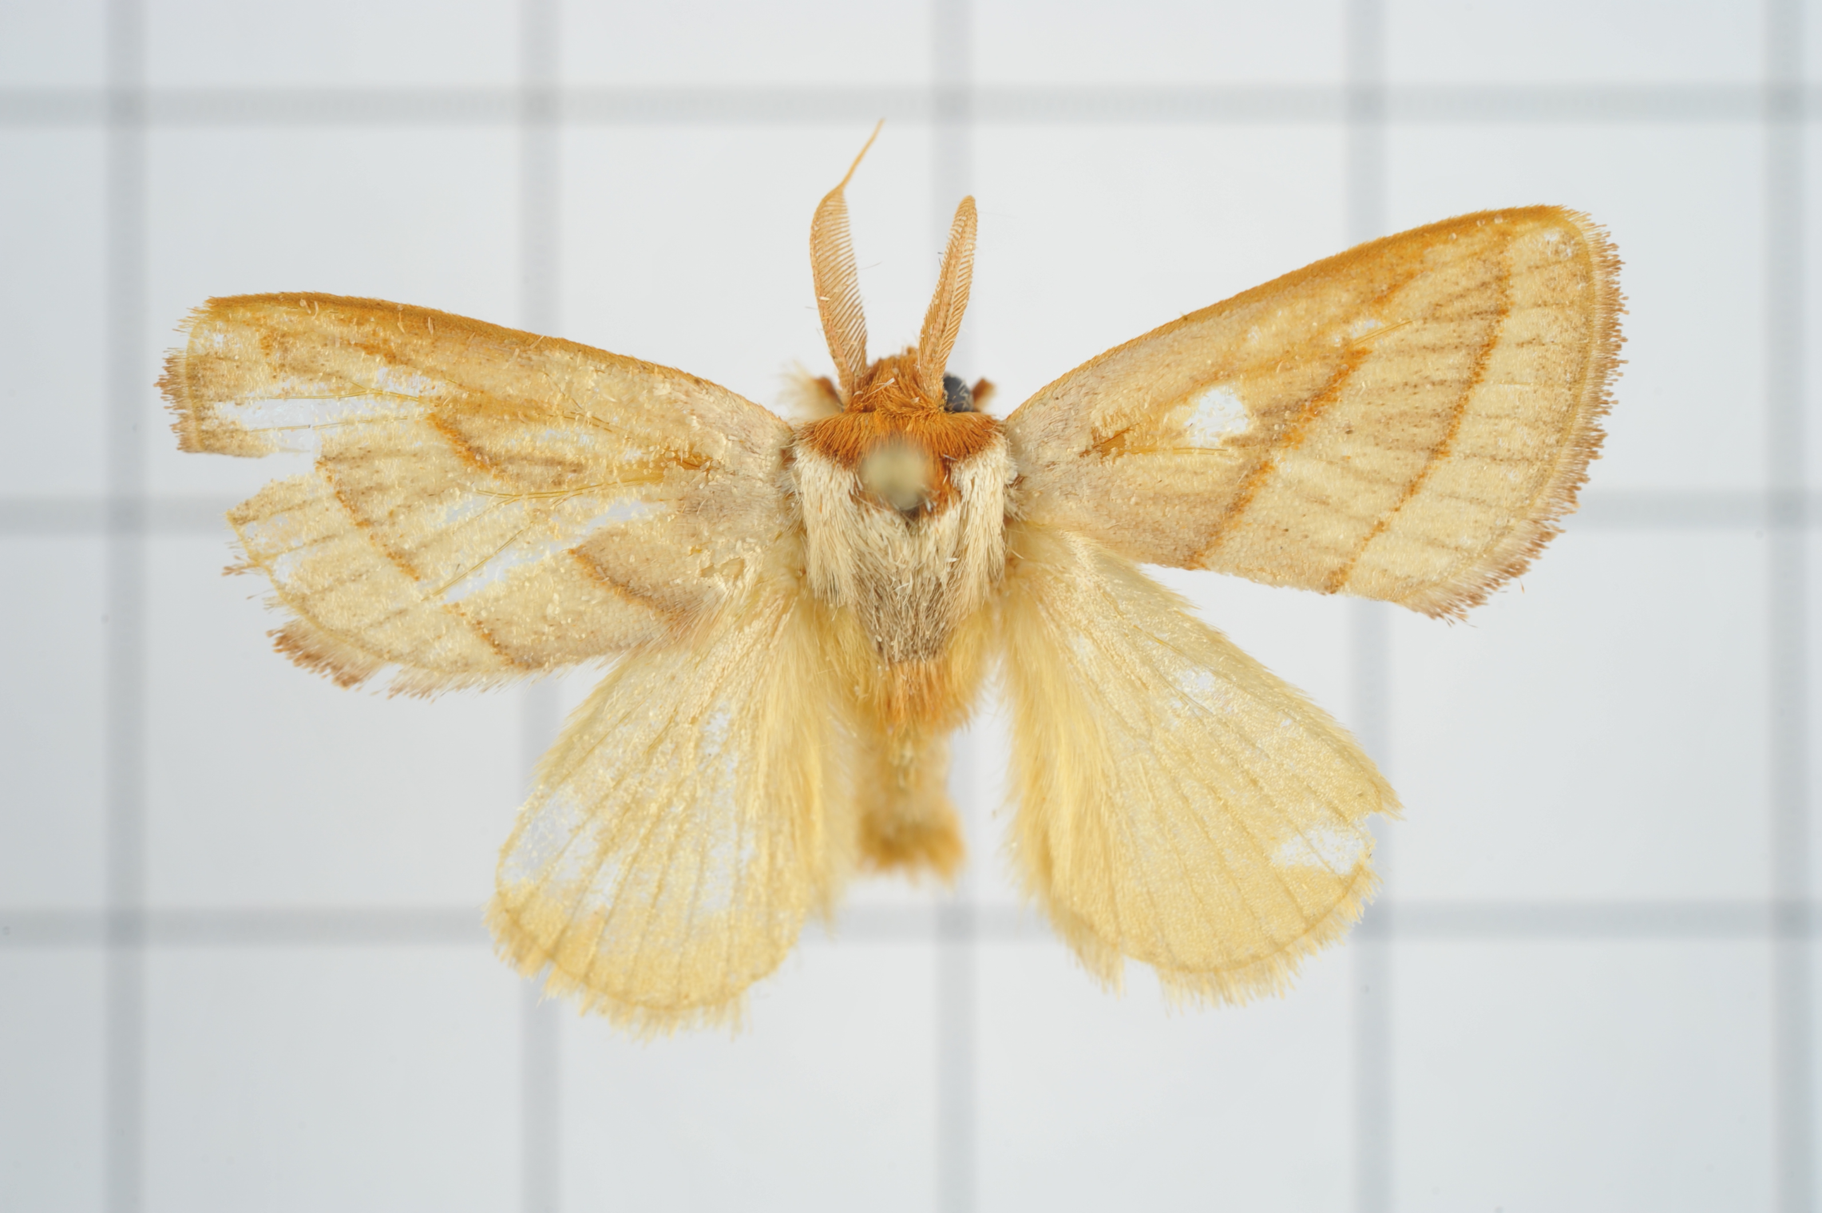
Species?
Cania heppneri
